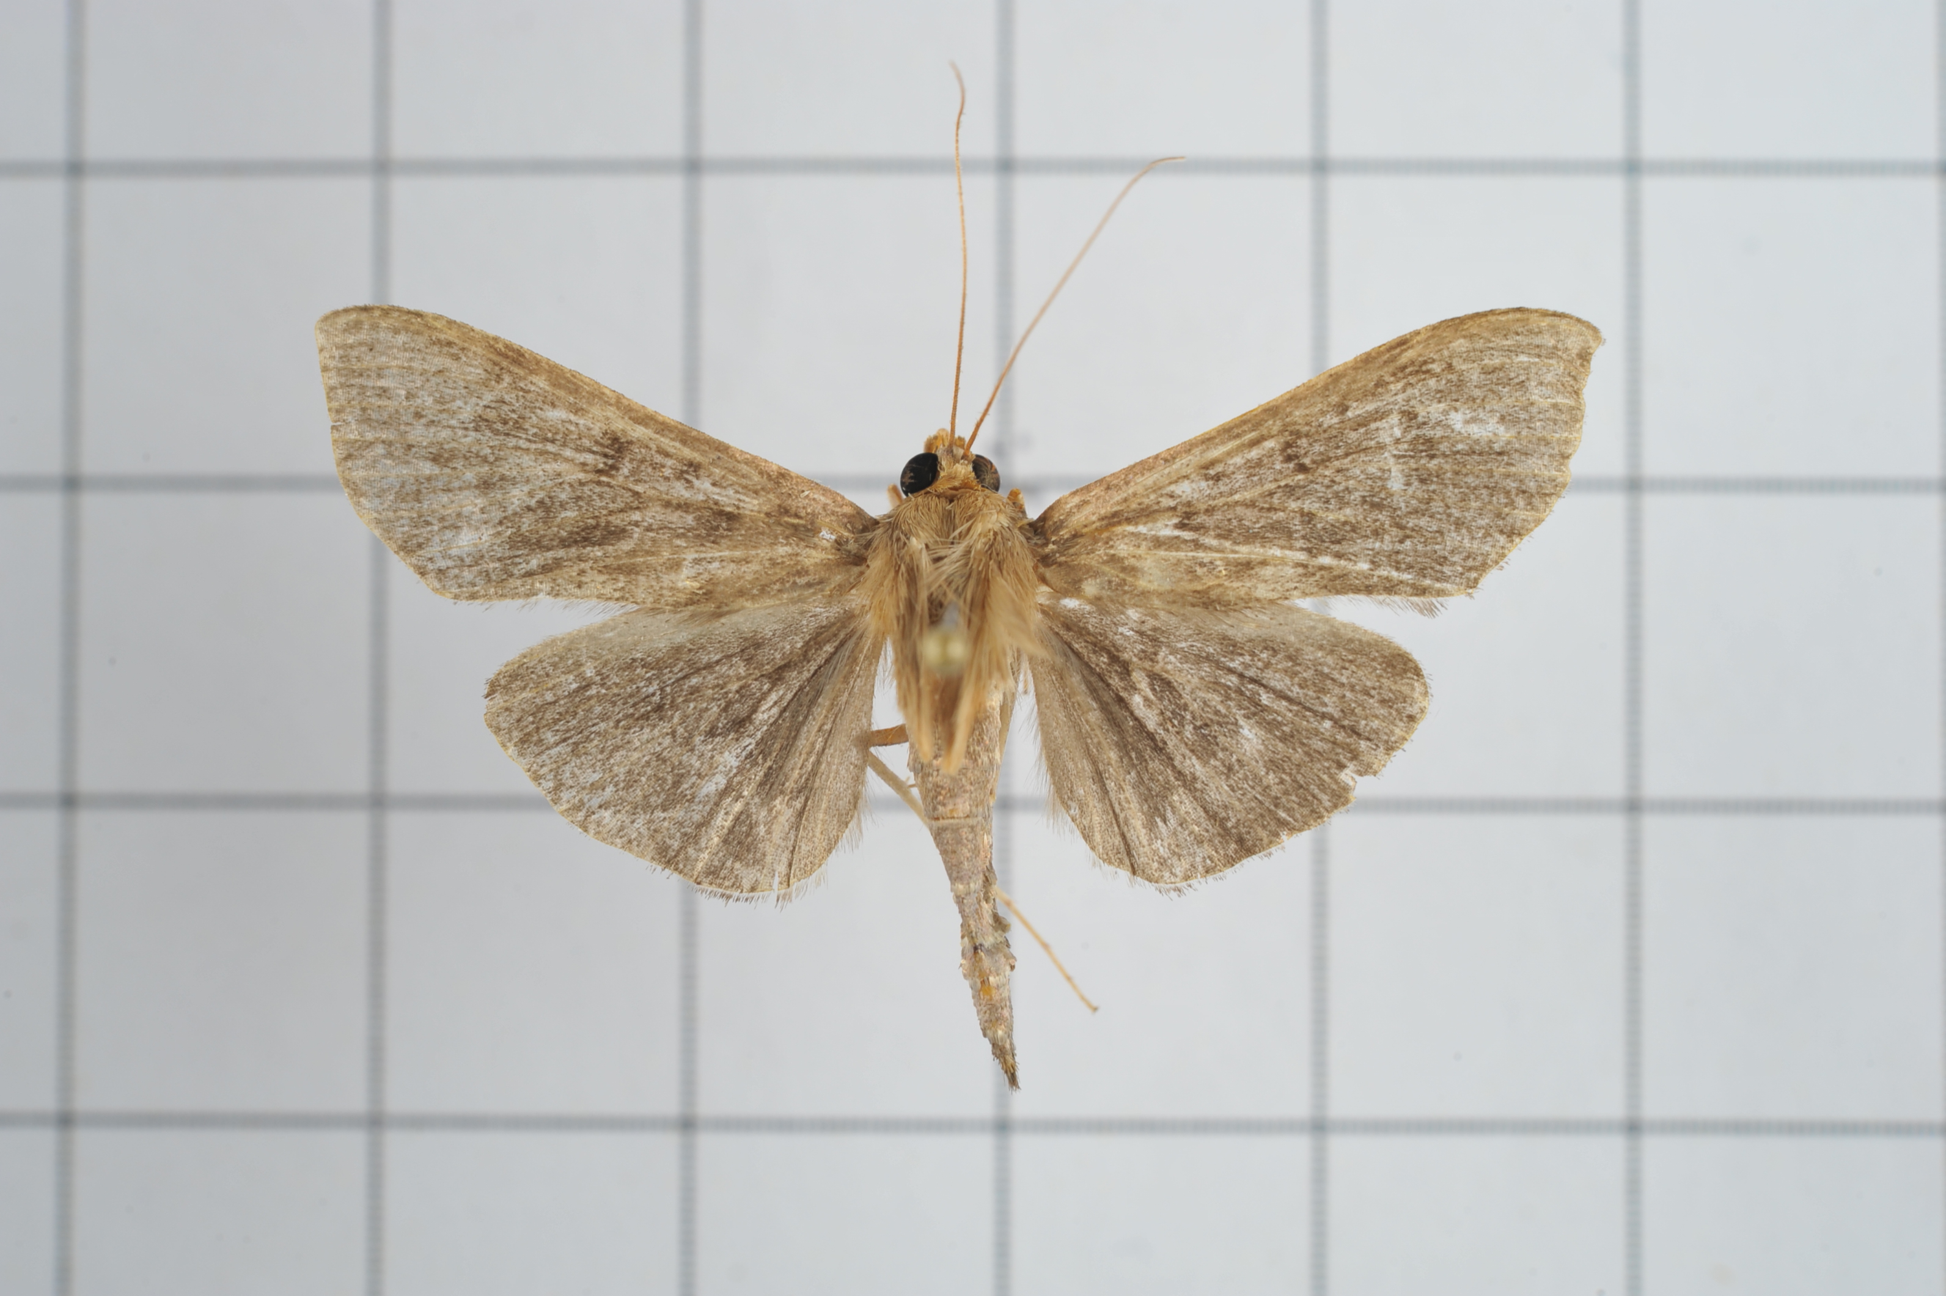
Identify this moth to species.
Omiodes noctescens
